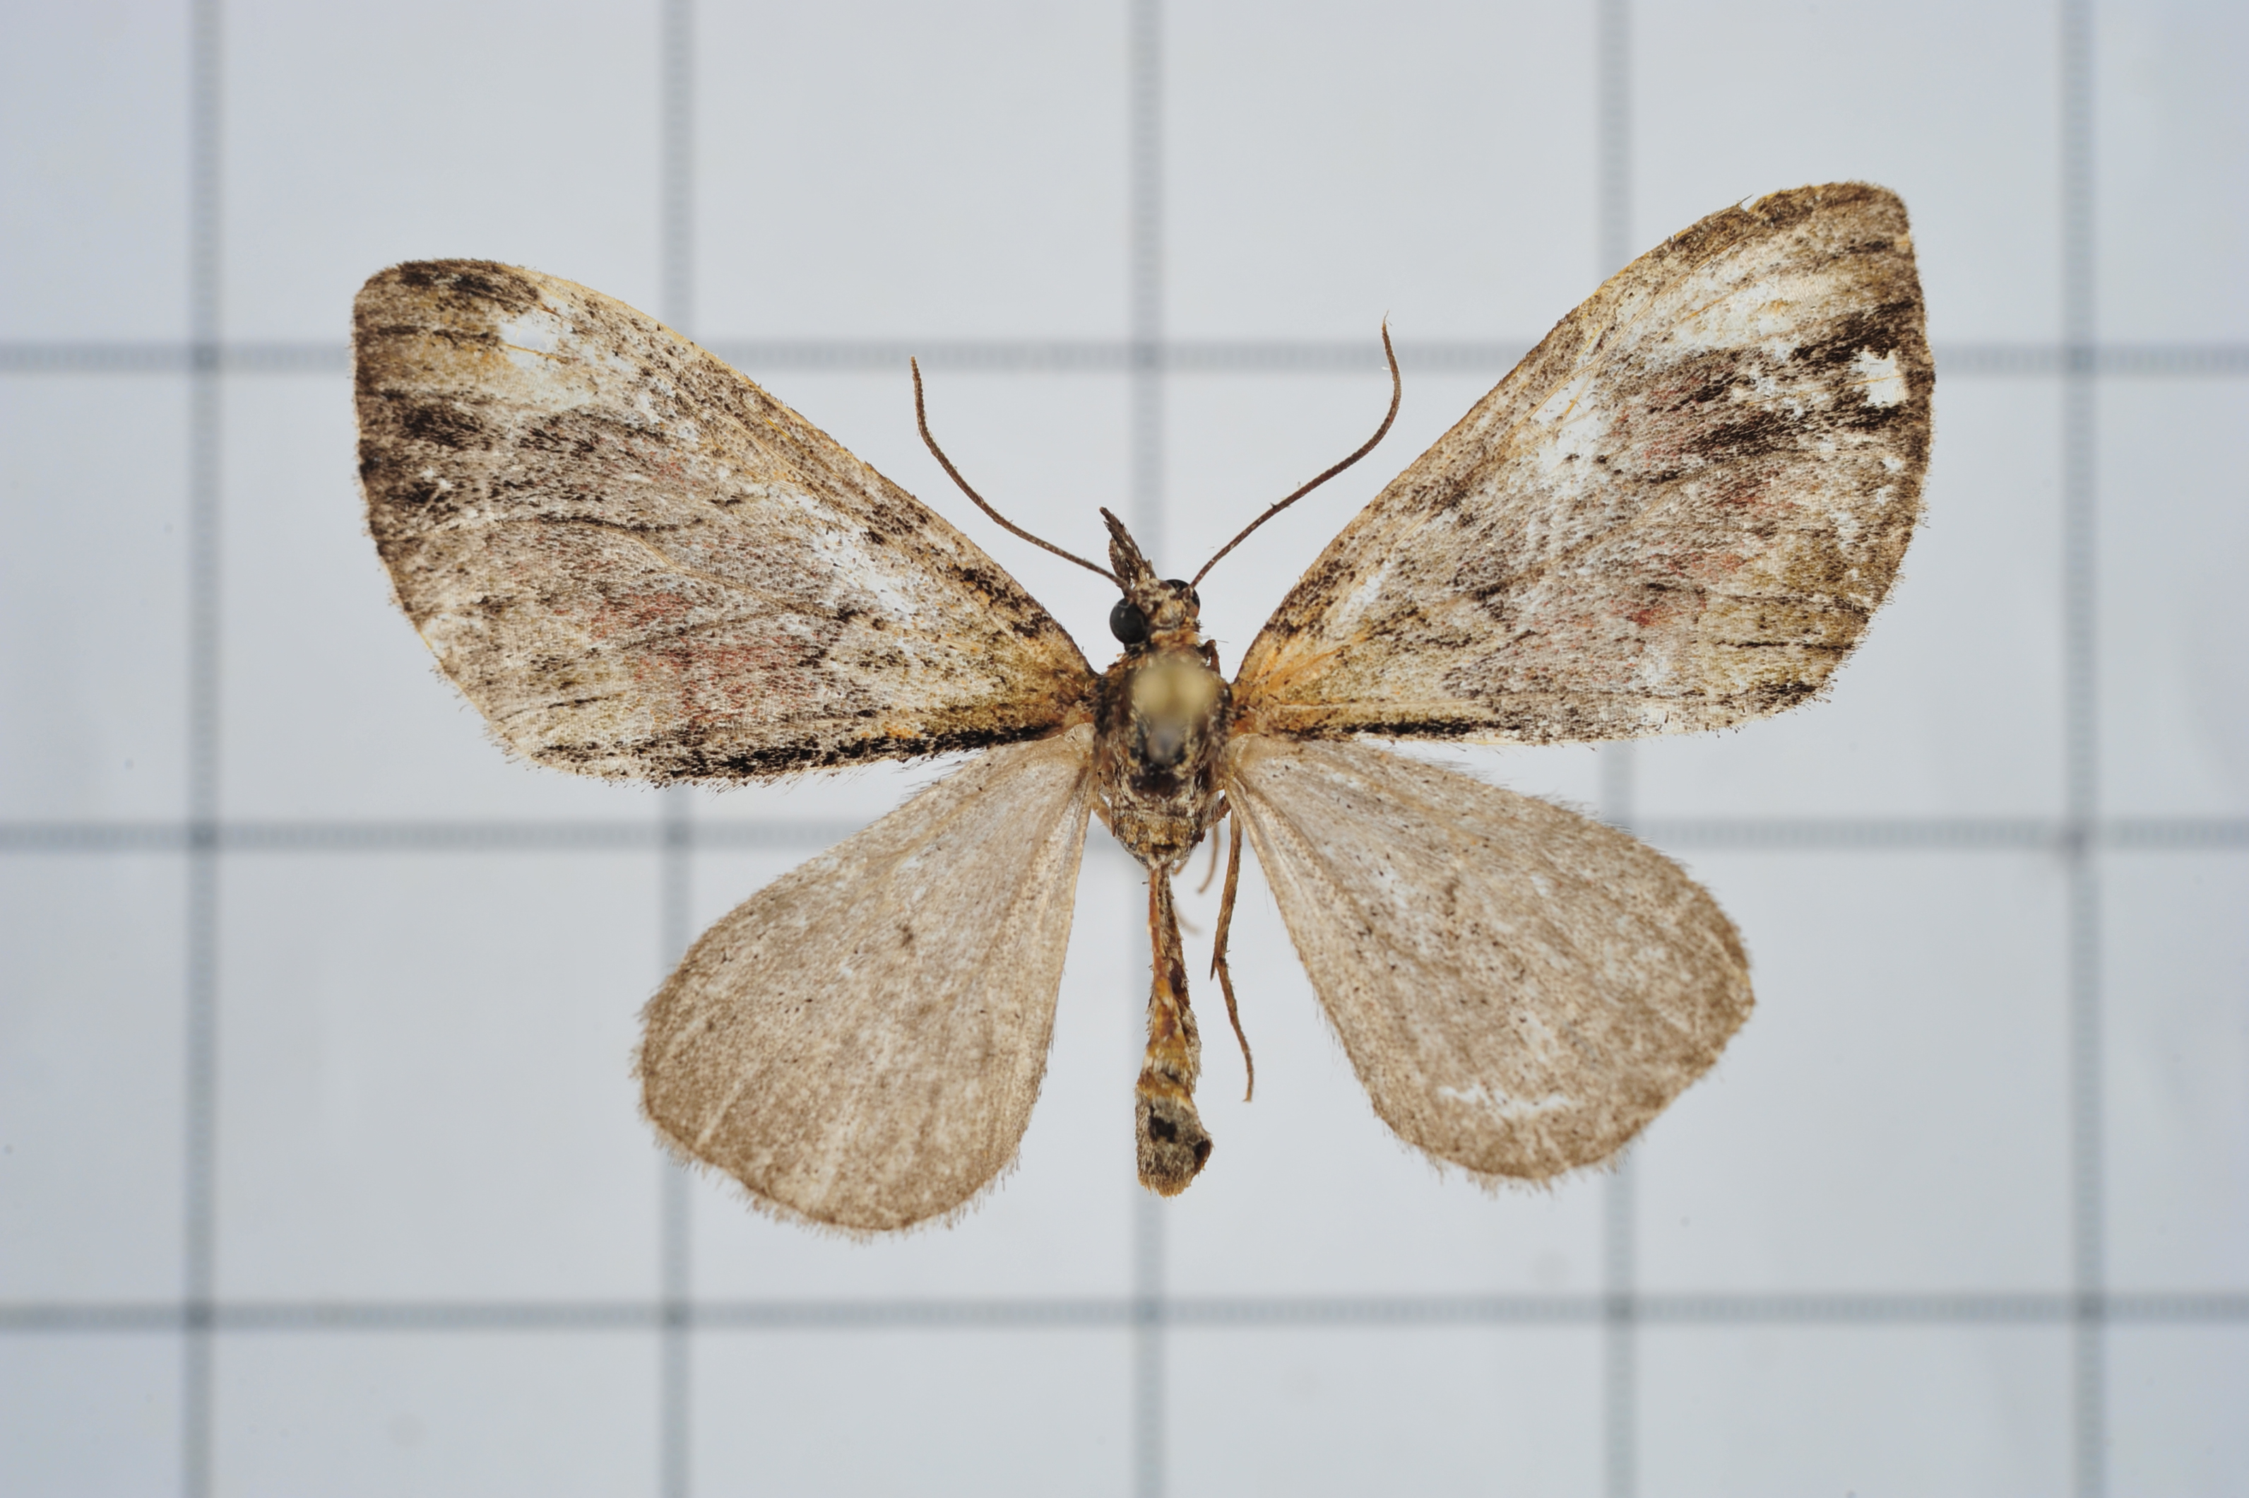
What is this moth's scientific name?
Epilobophora venipicta
